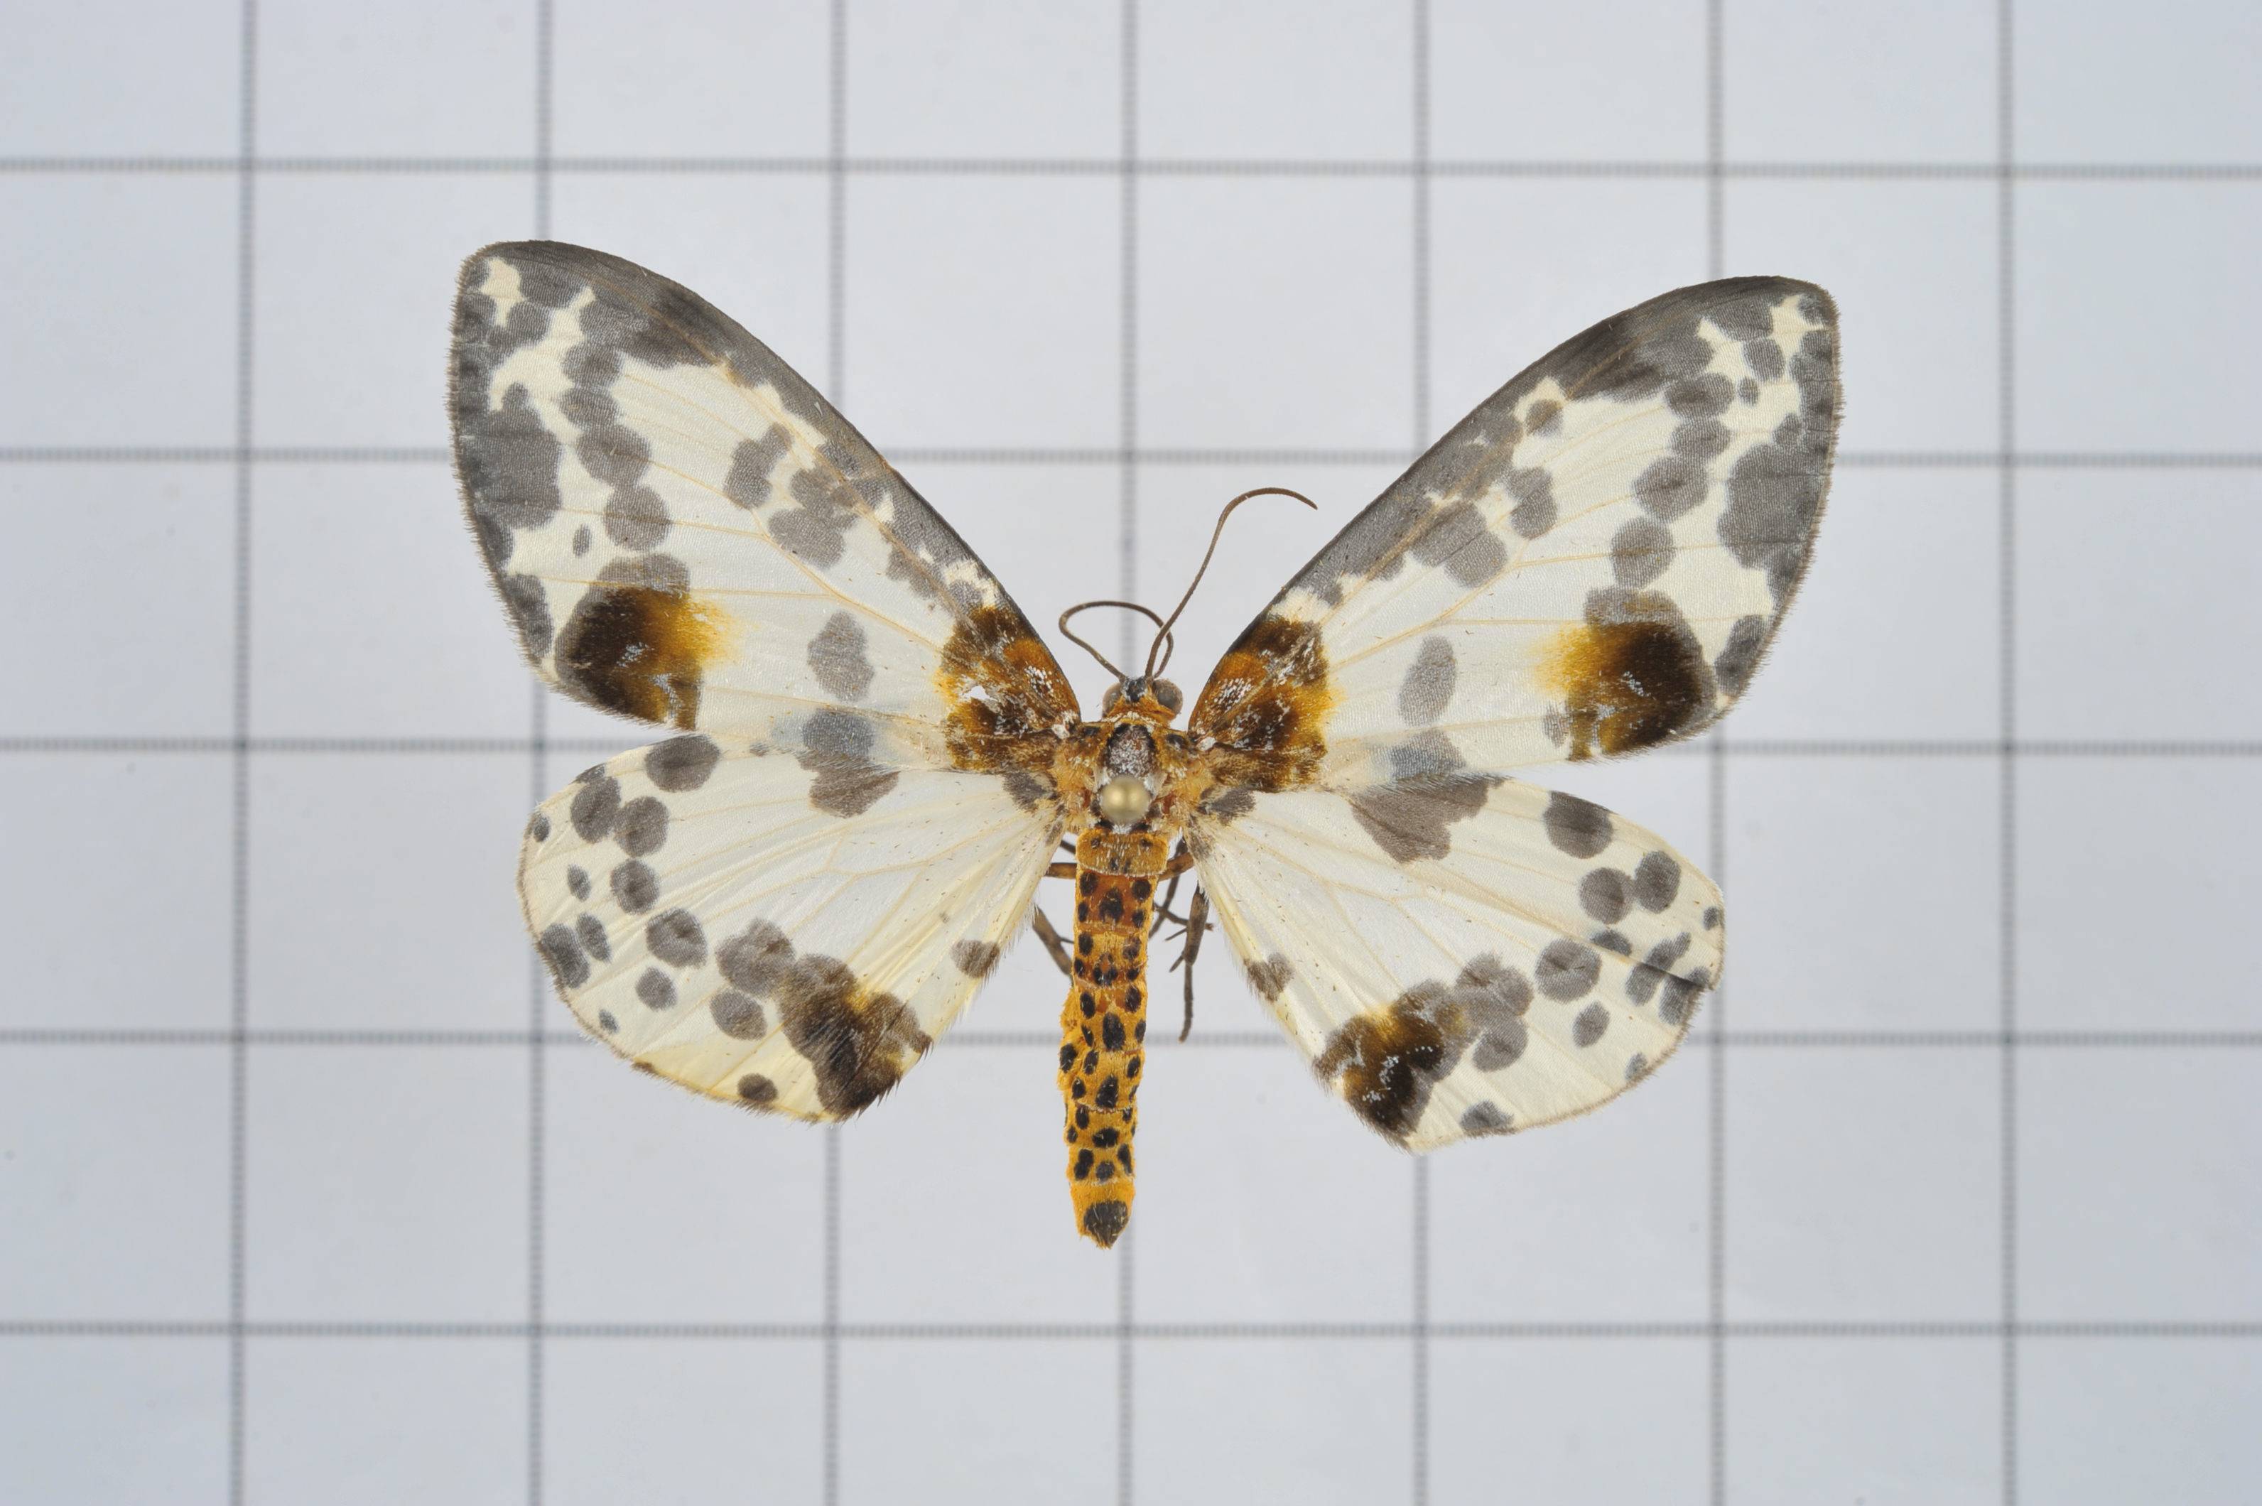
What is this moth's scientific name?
Abraxas formosilluminata
